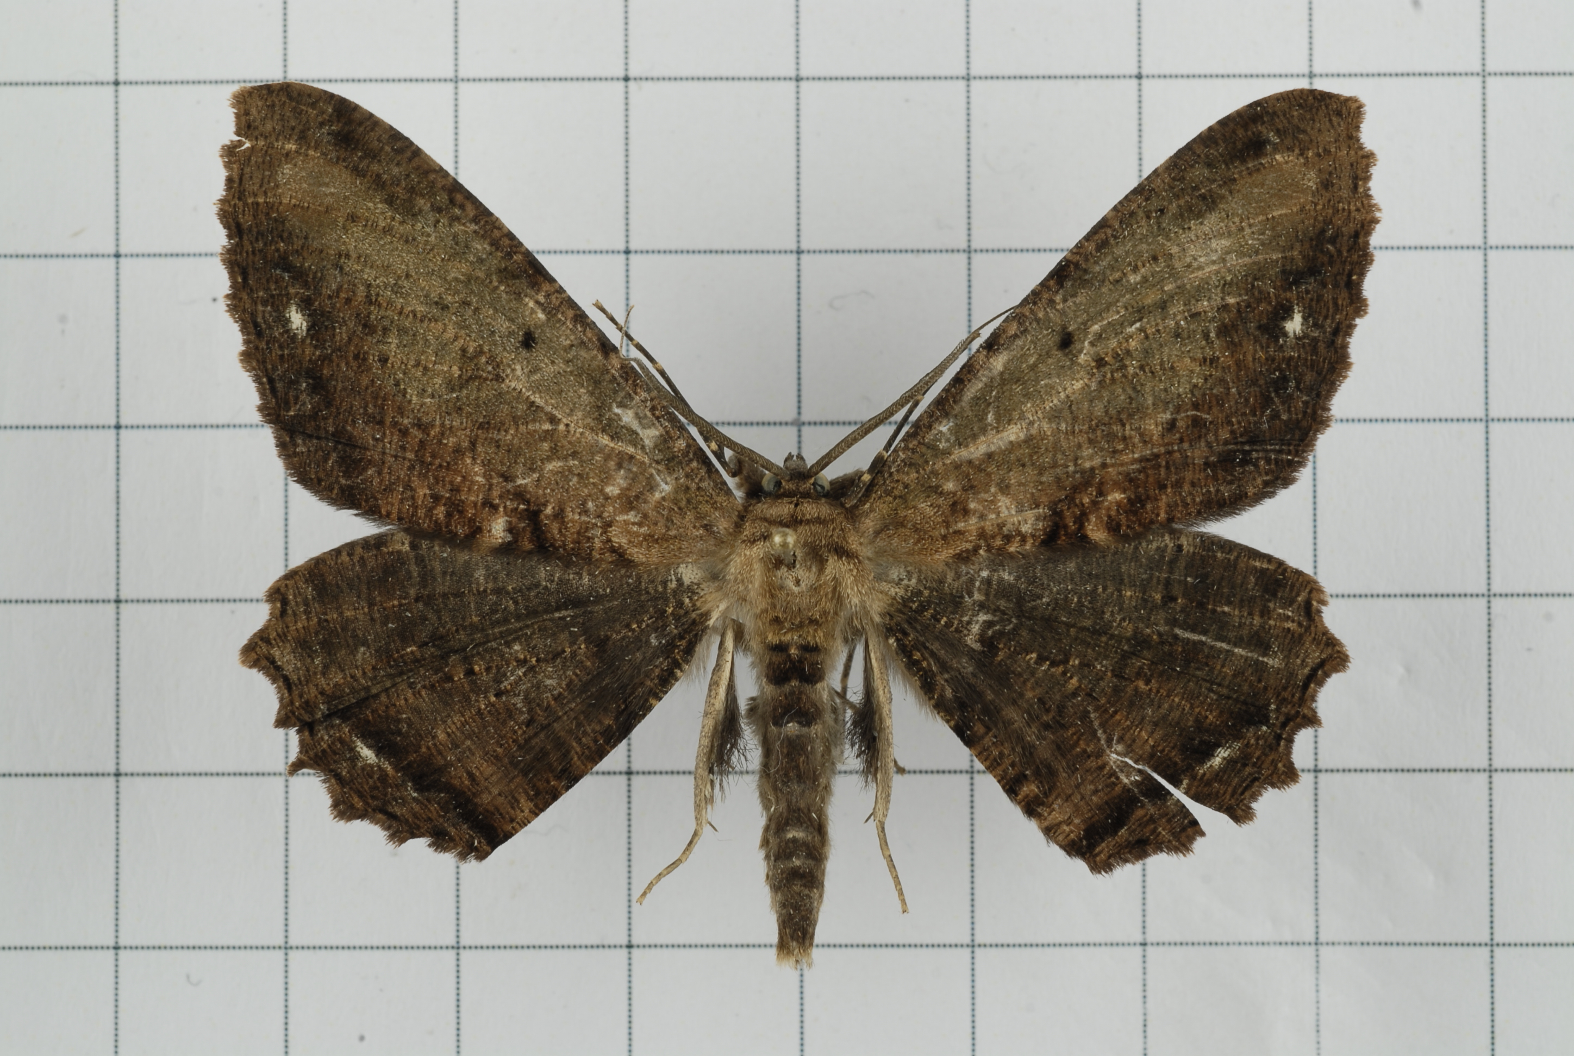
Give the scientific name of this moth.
Chorodna creataria
